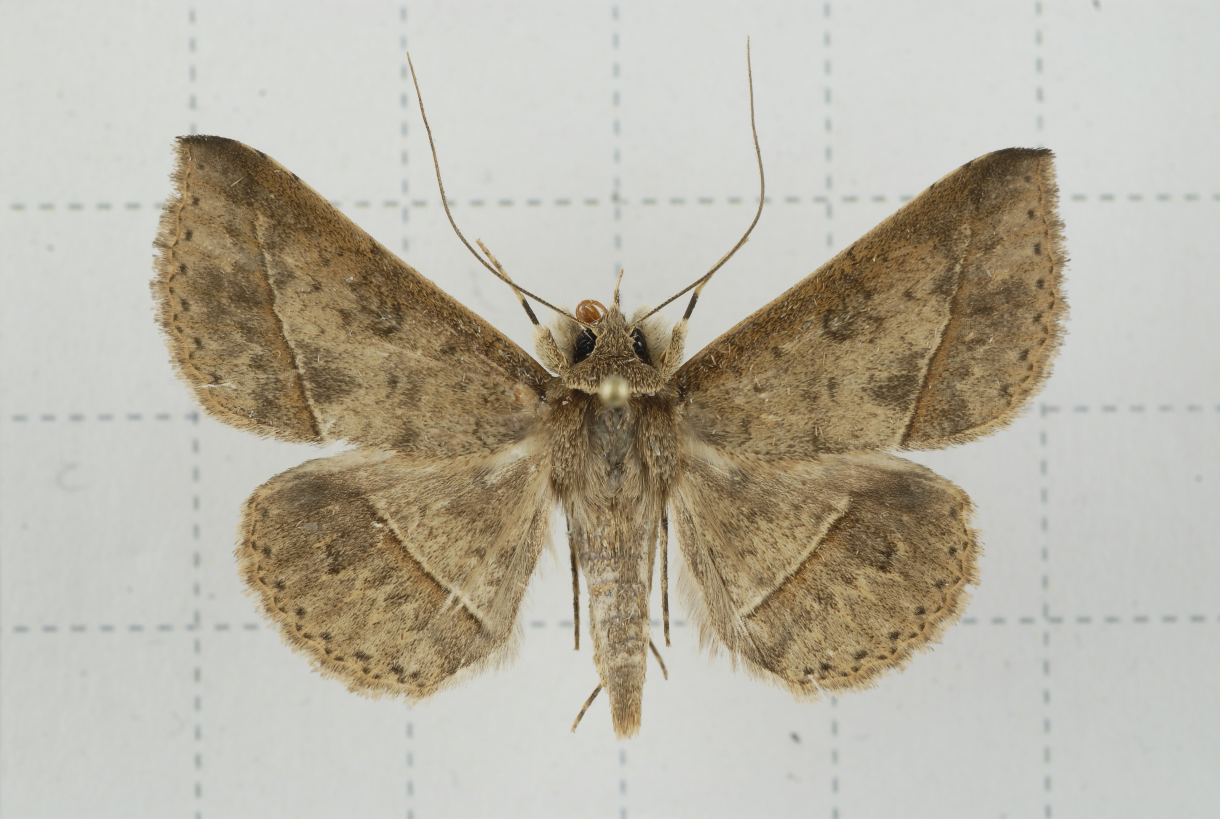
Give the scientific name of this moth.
Tochara creberrima
